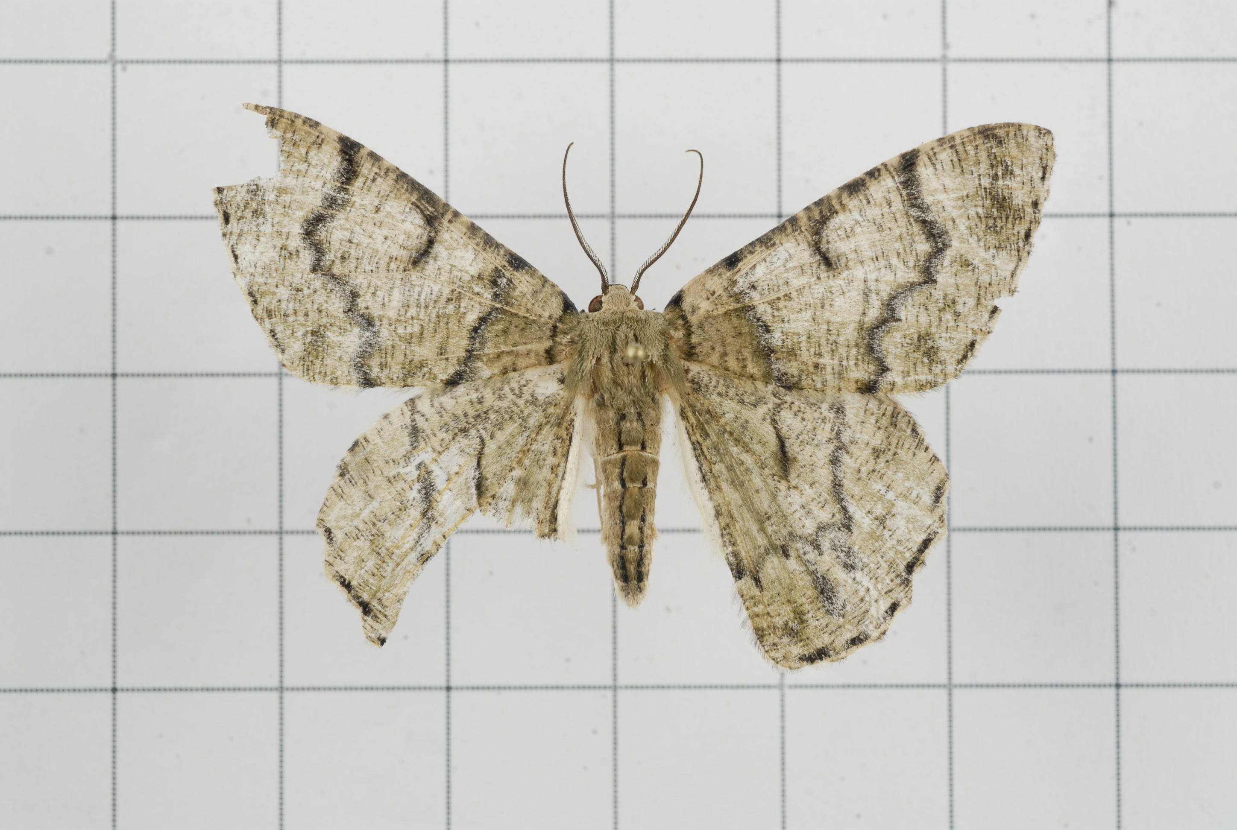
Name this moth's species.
Lophophelma iterans onerosus
